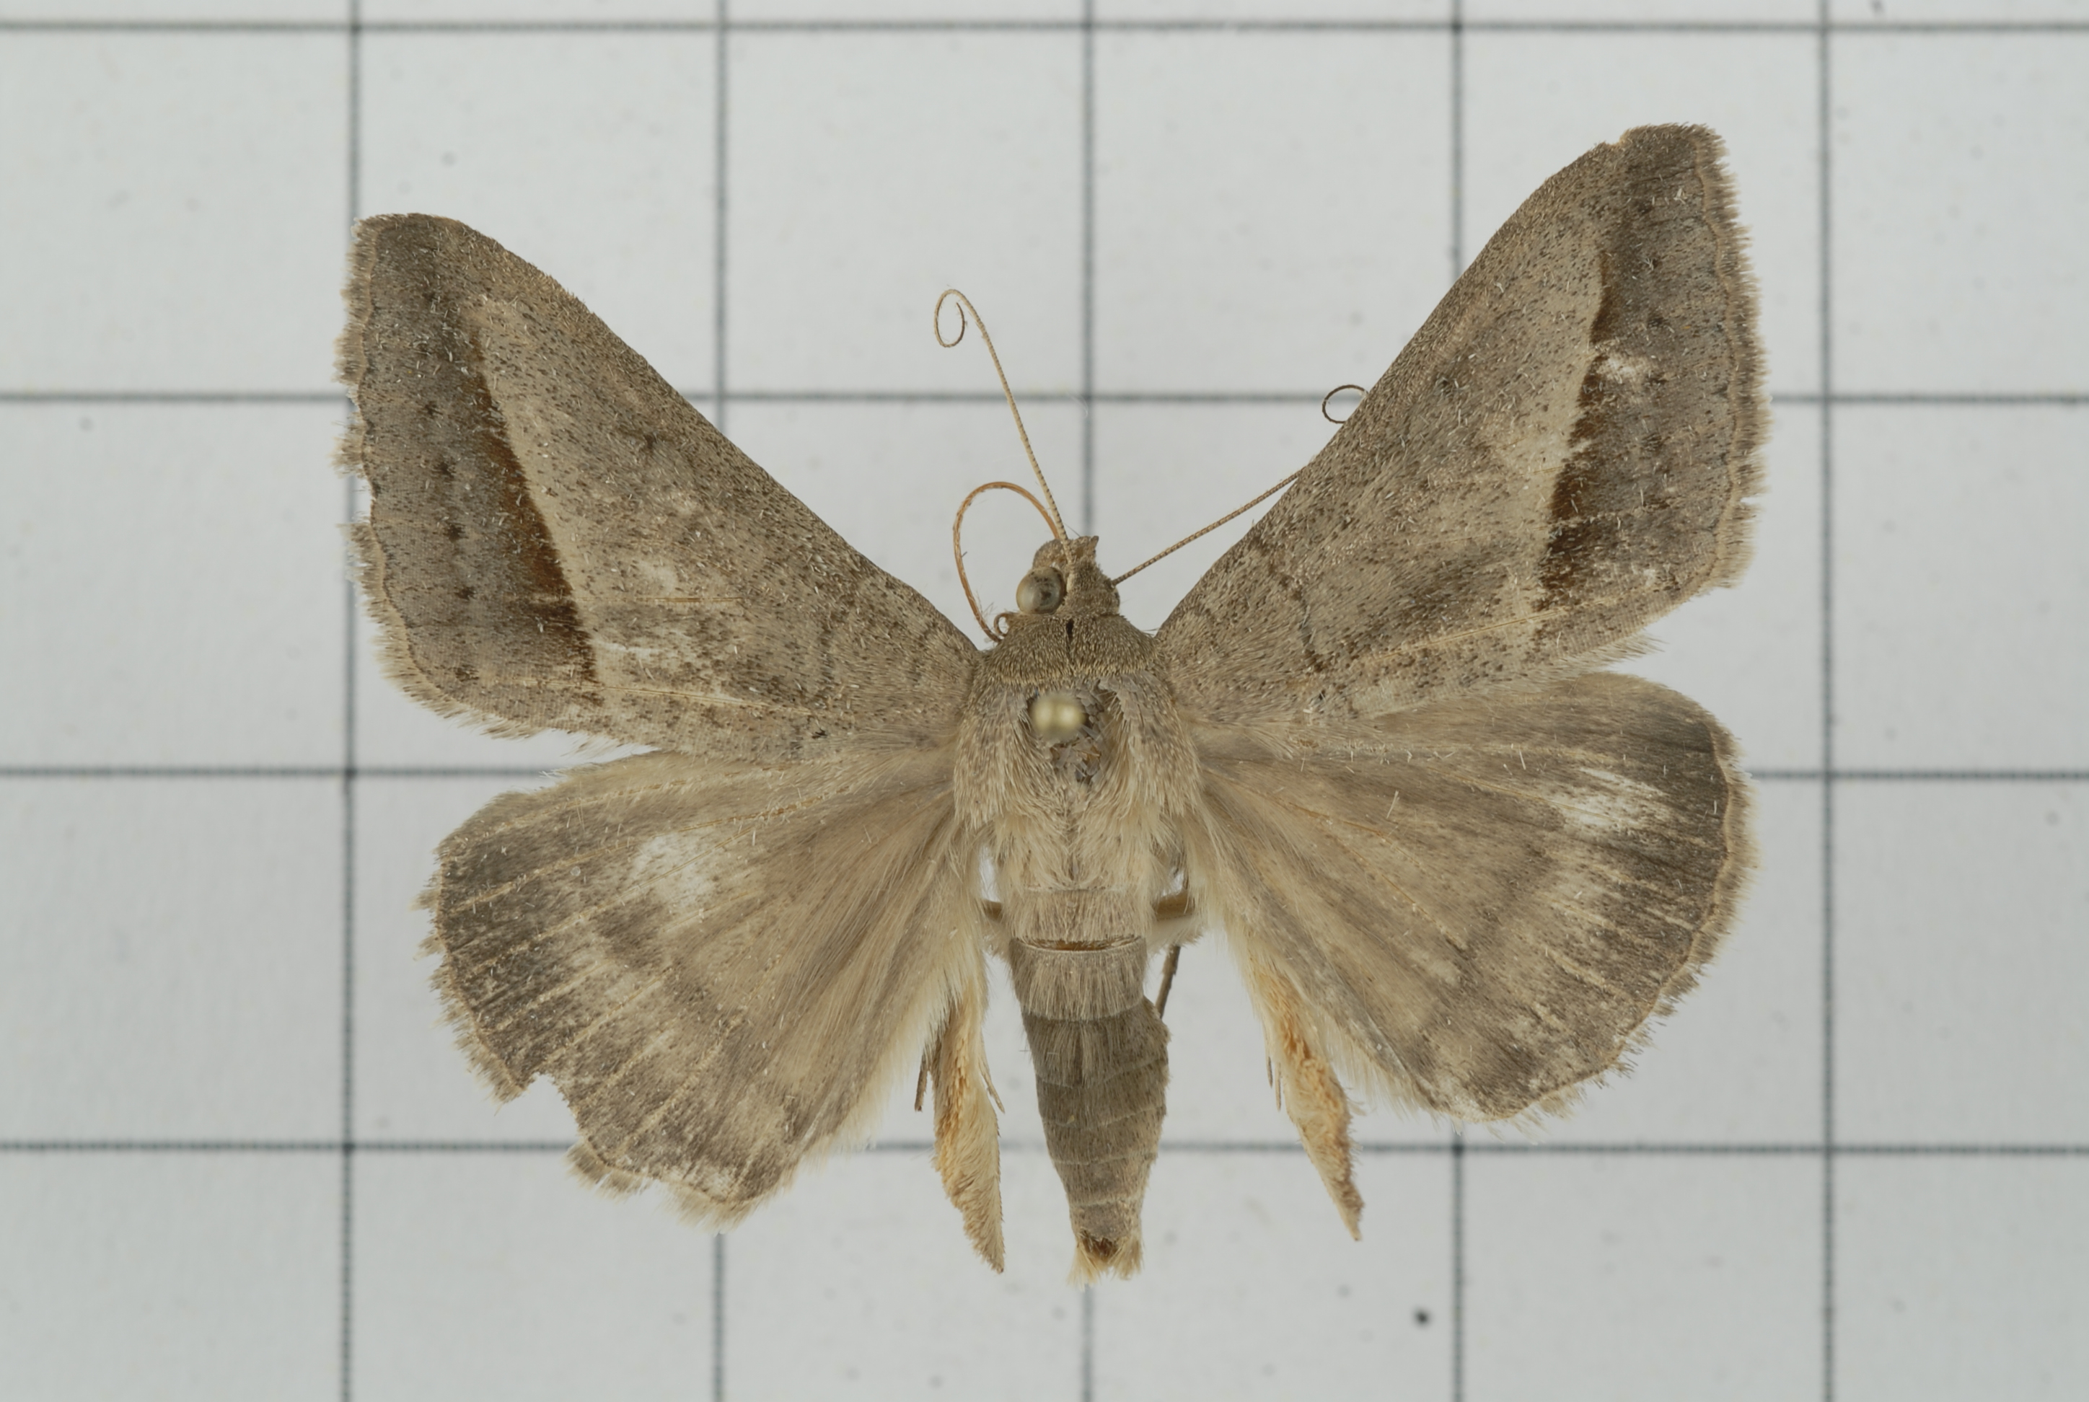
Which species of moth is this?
Mocis frugalis
